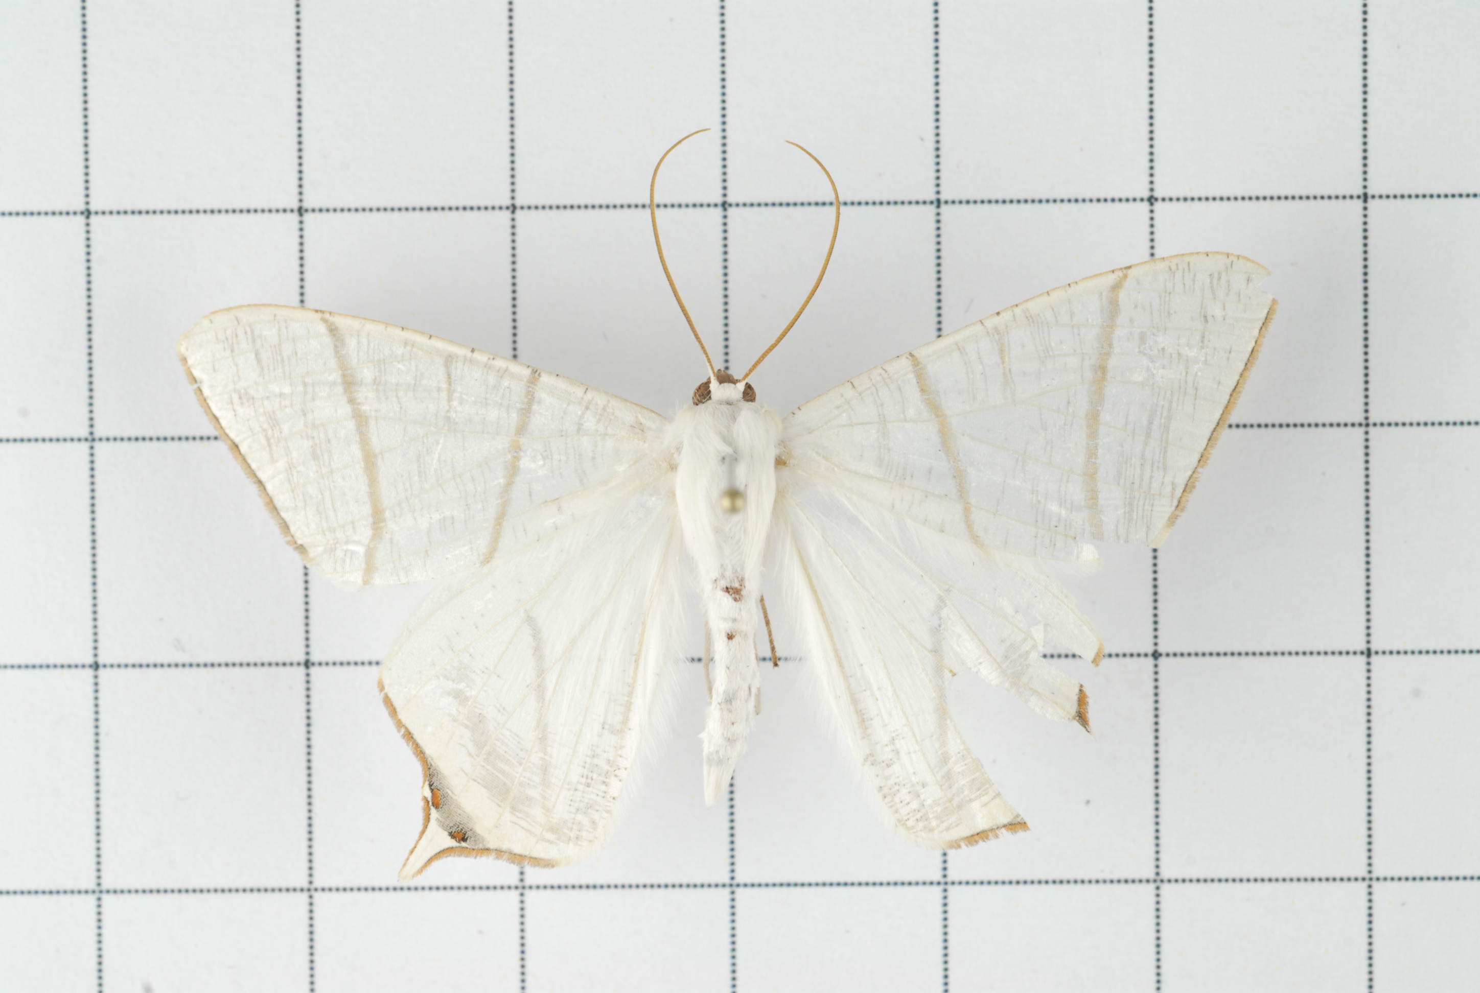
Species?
Ourapteryx pallidula
